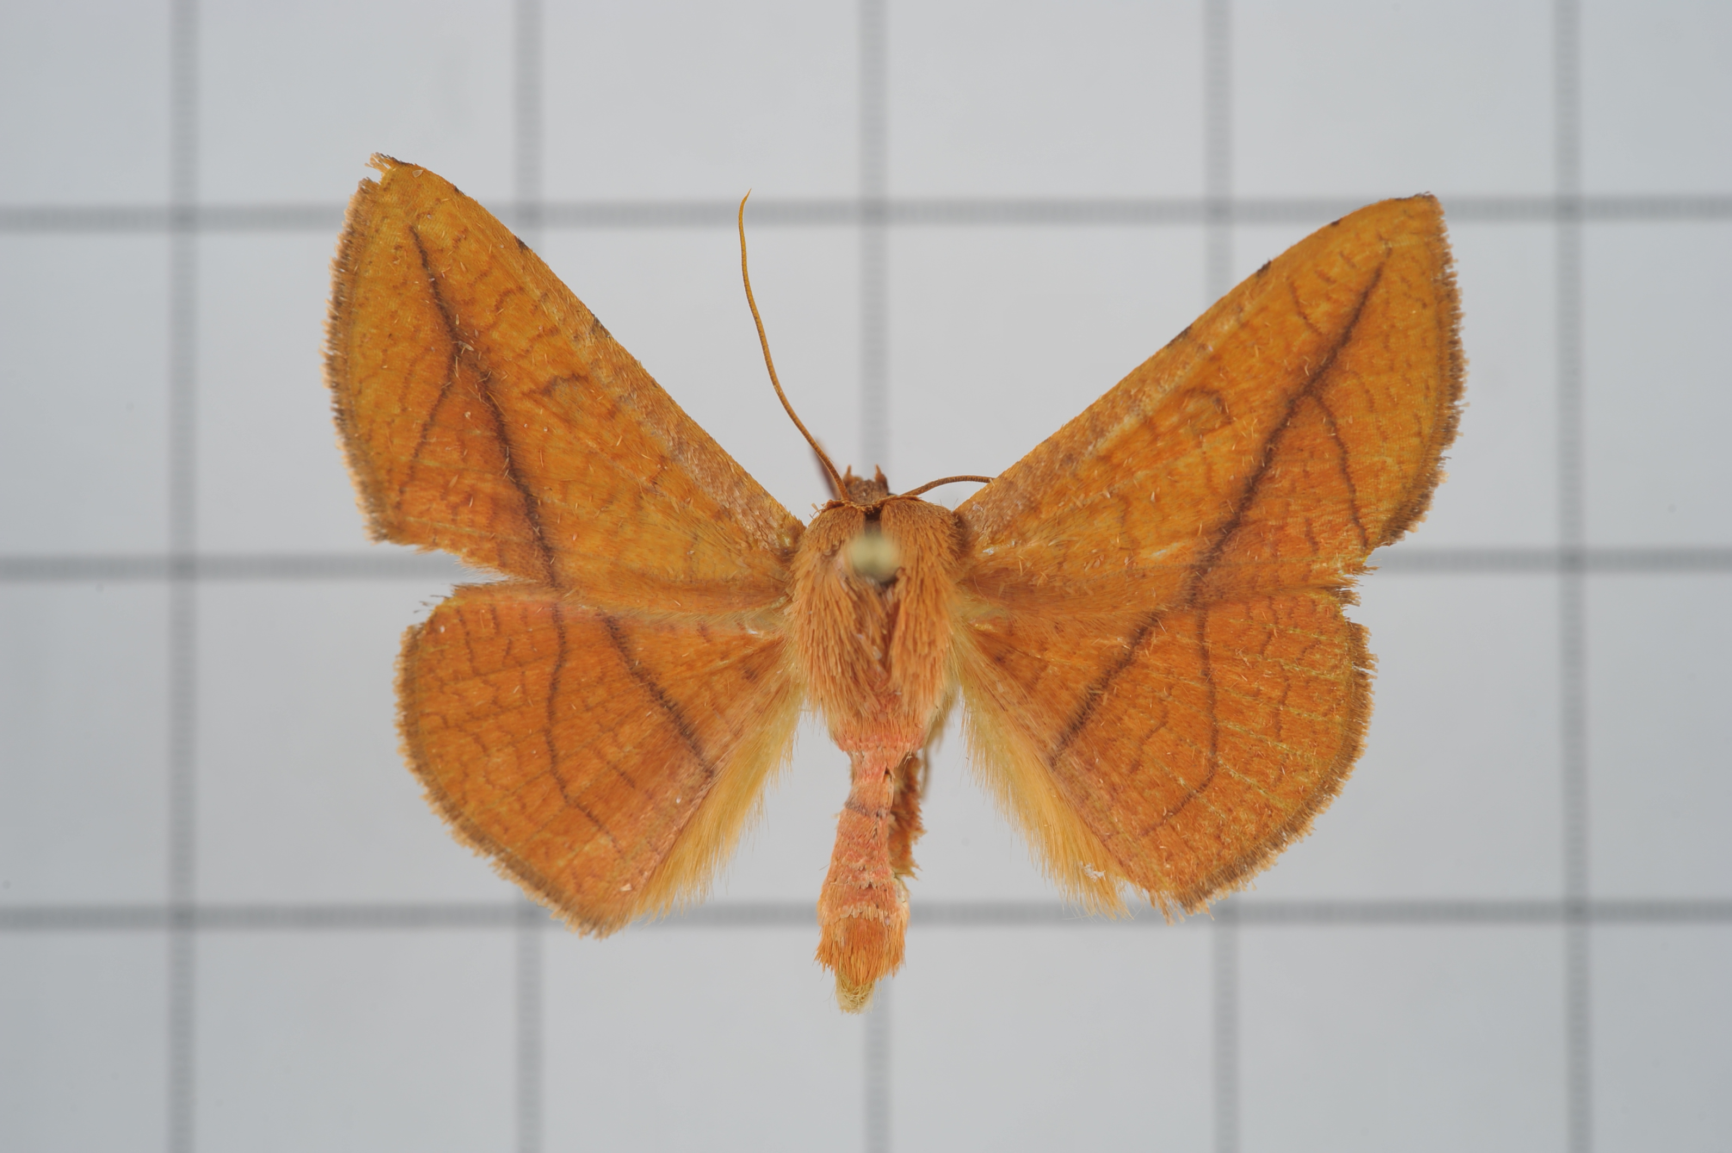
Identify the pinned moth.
Sonagara strigipennis
